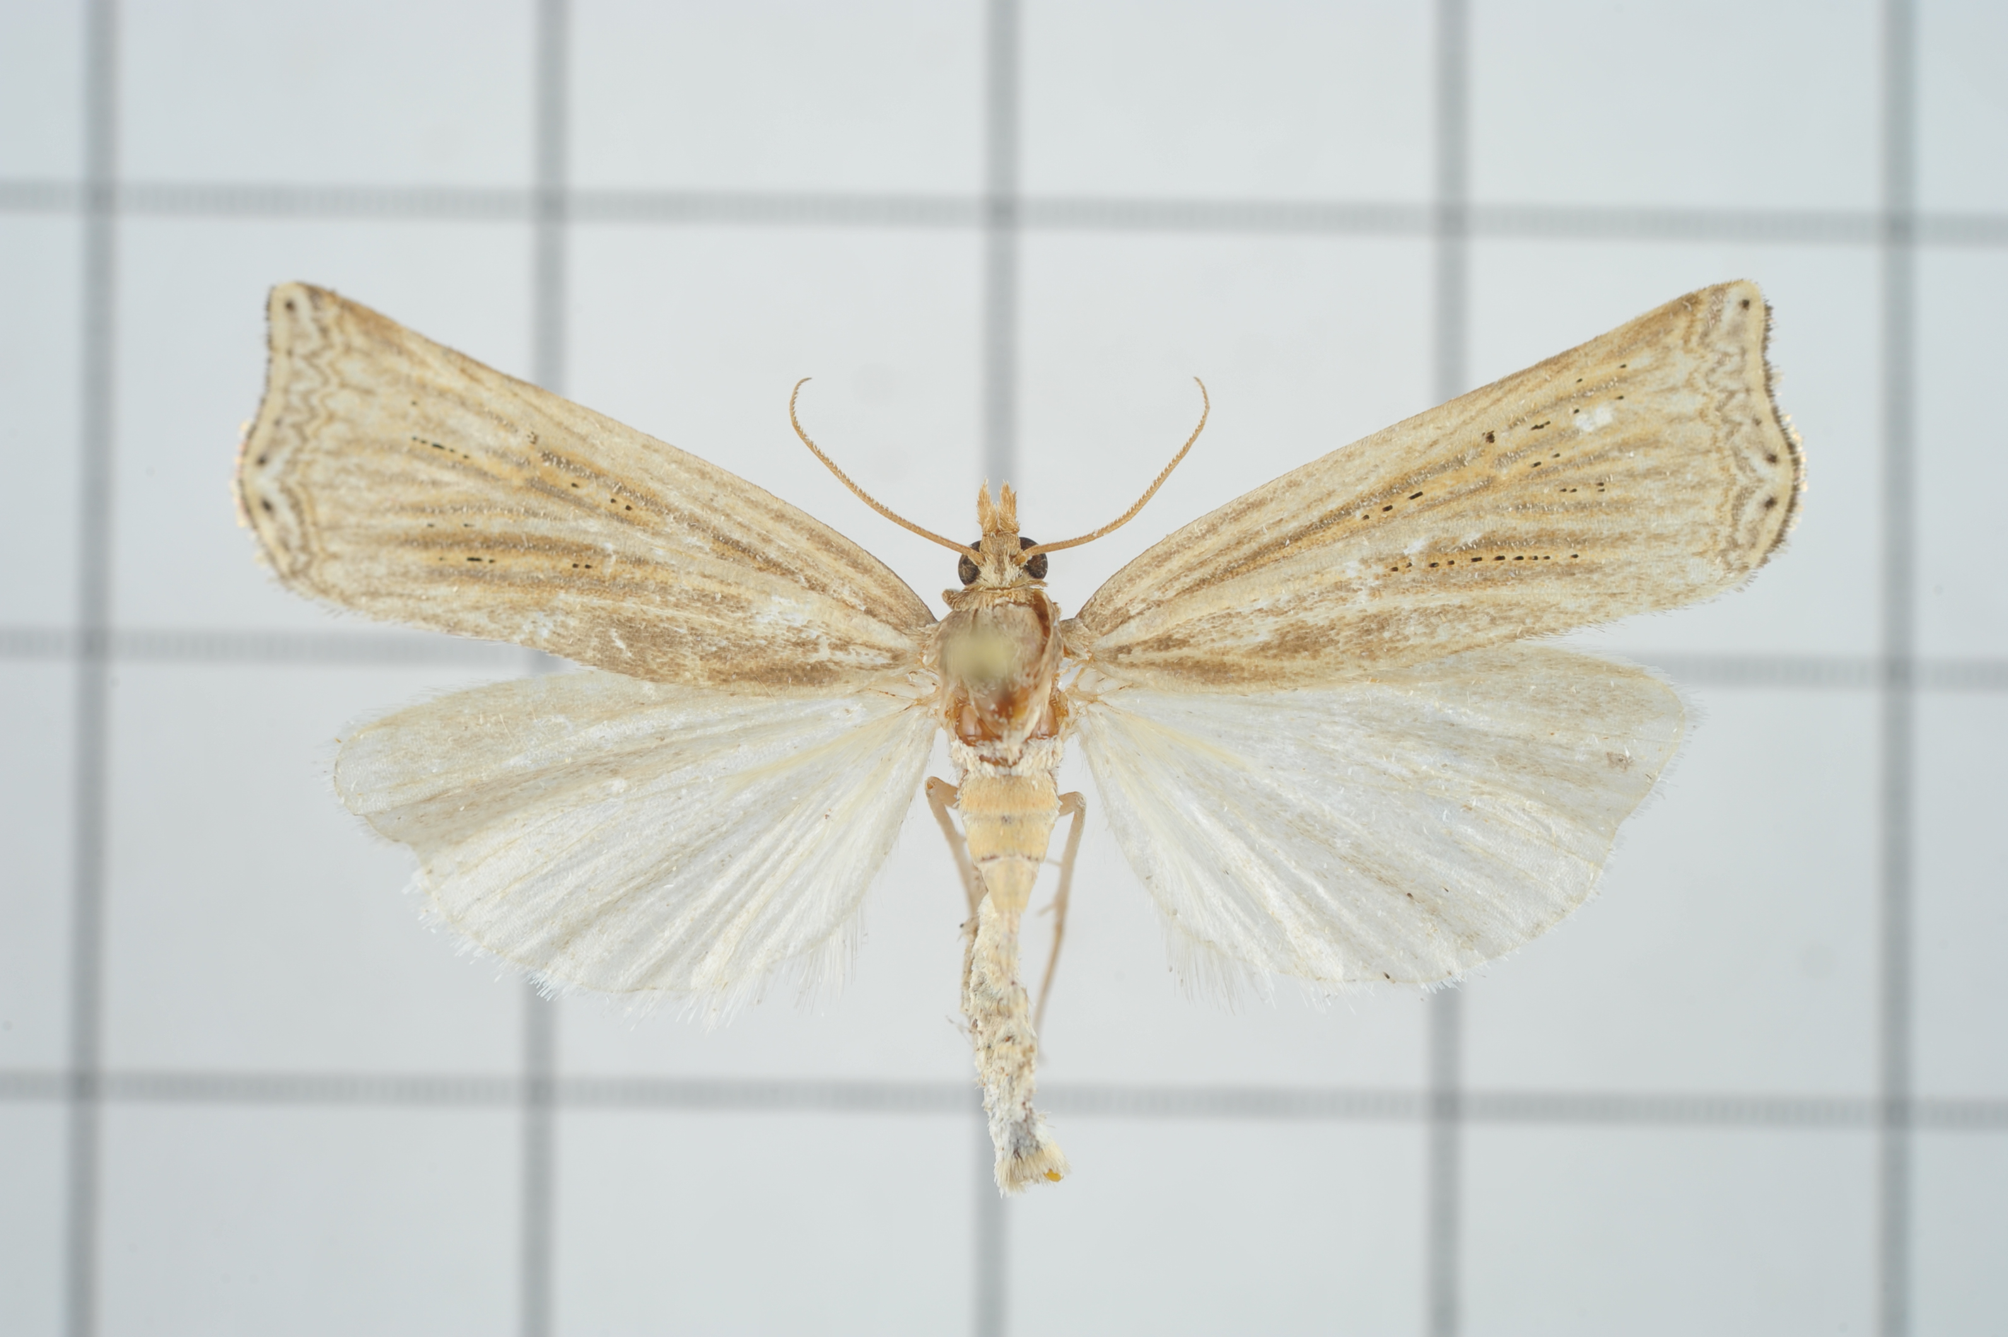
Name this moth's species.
Ancylolomia japonica
